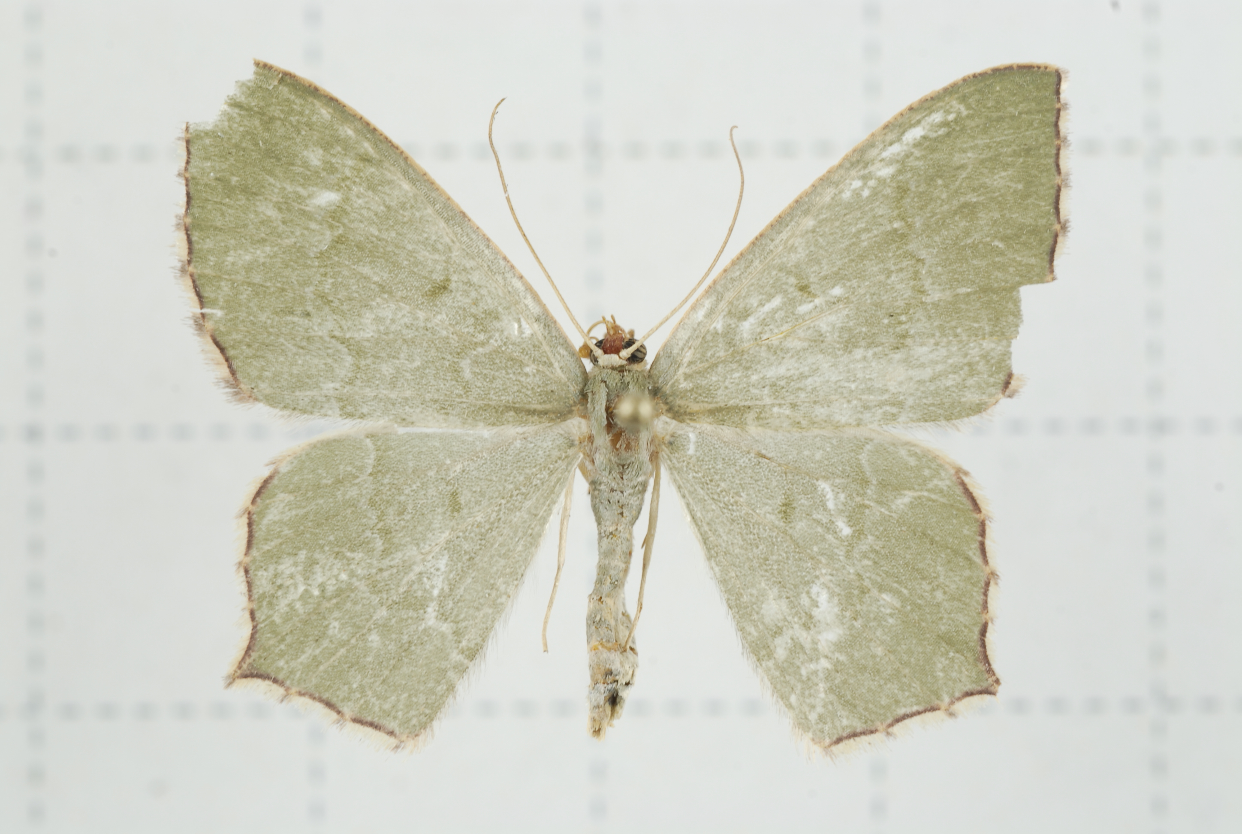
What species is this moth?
Maxates rufolimbata
